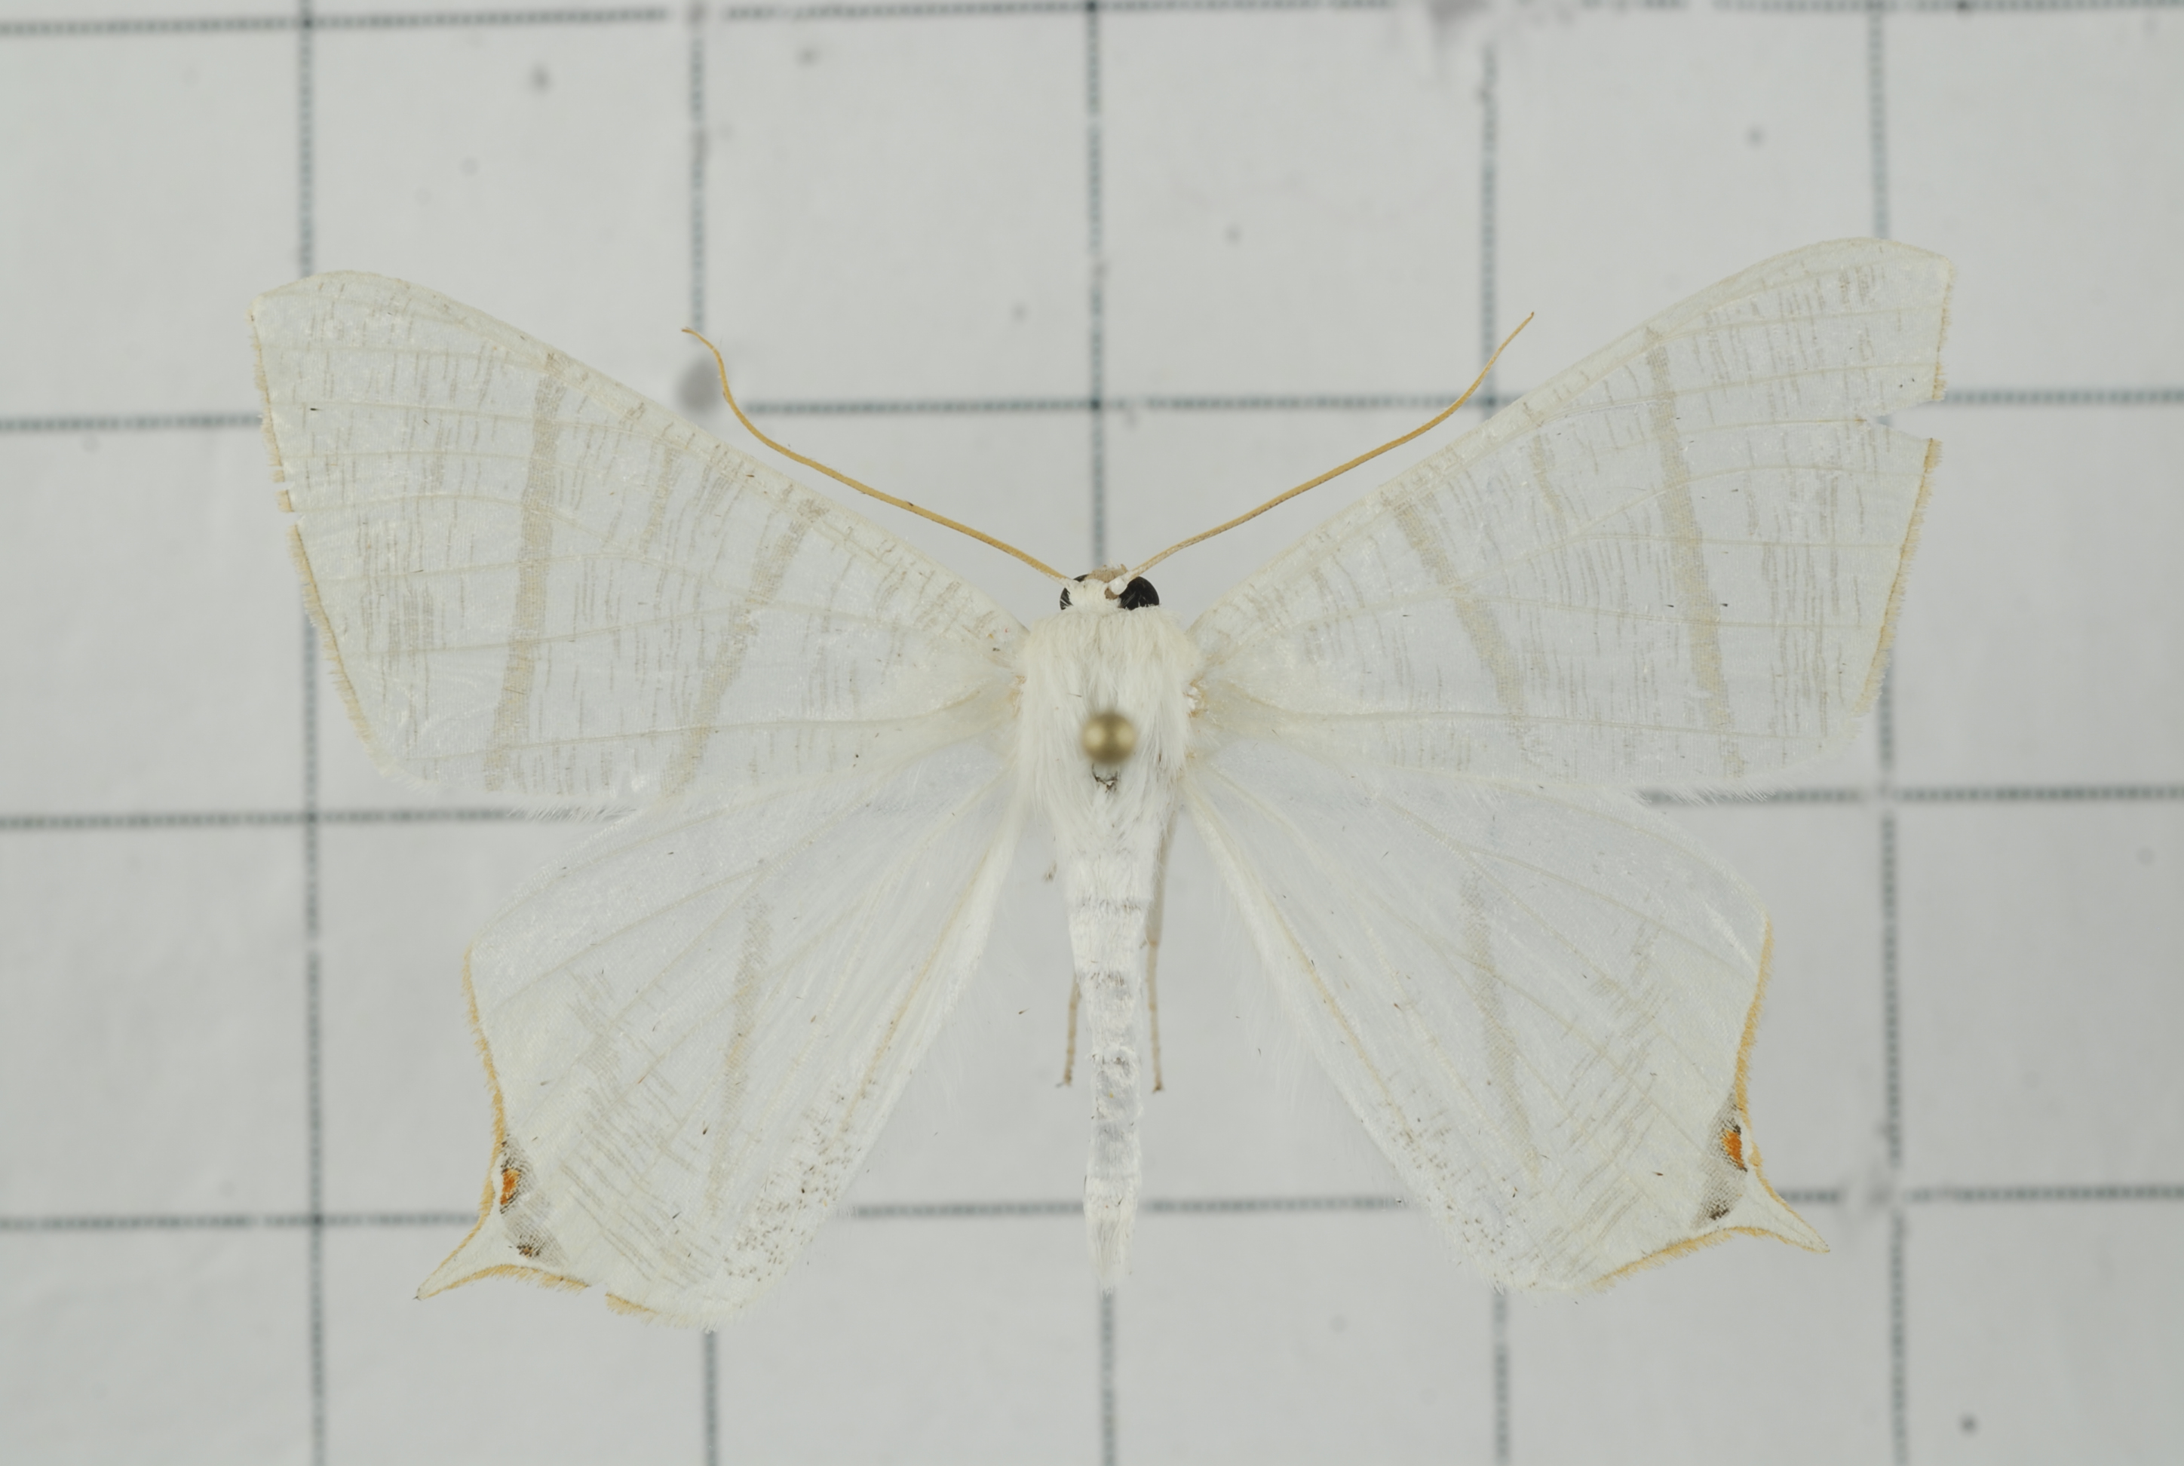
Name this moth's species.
Ourapteryx pallidula
